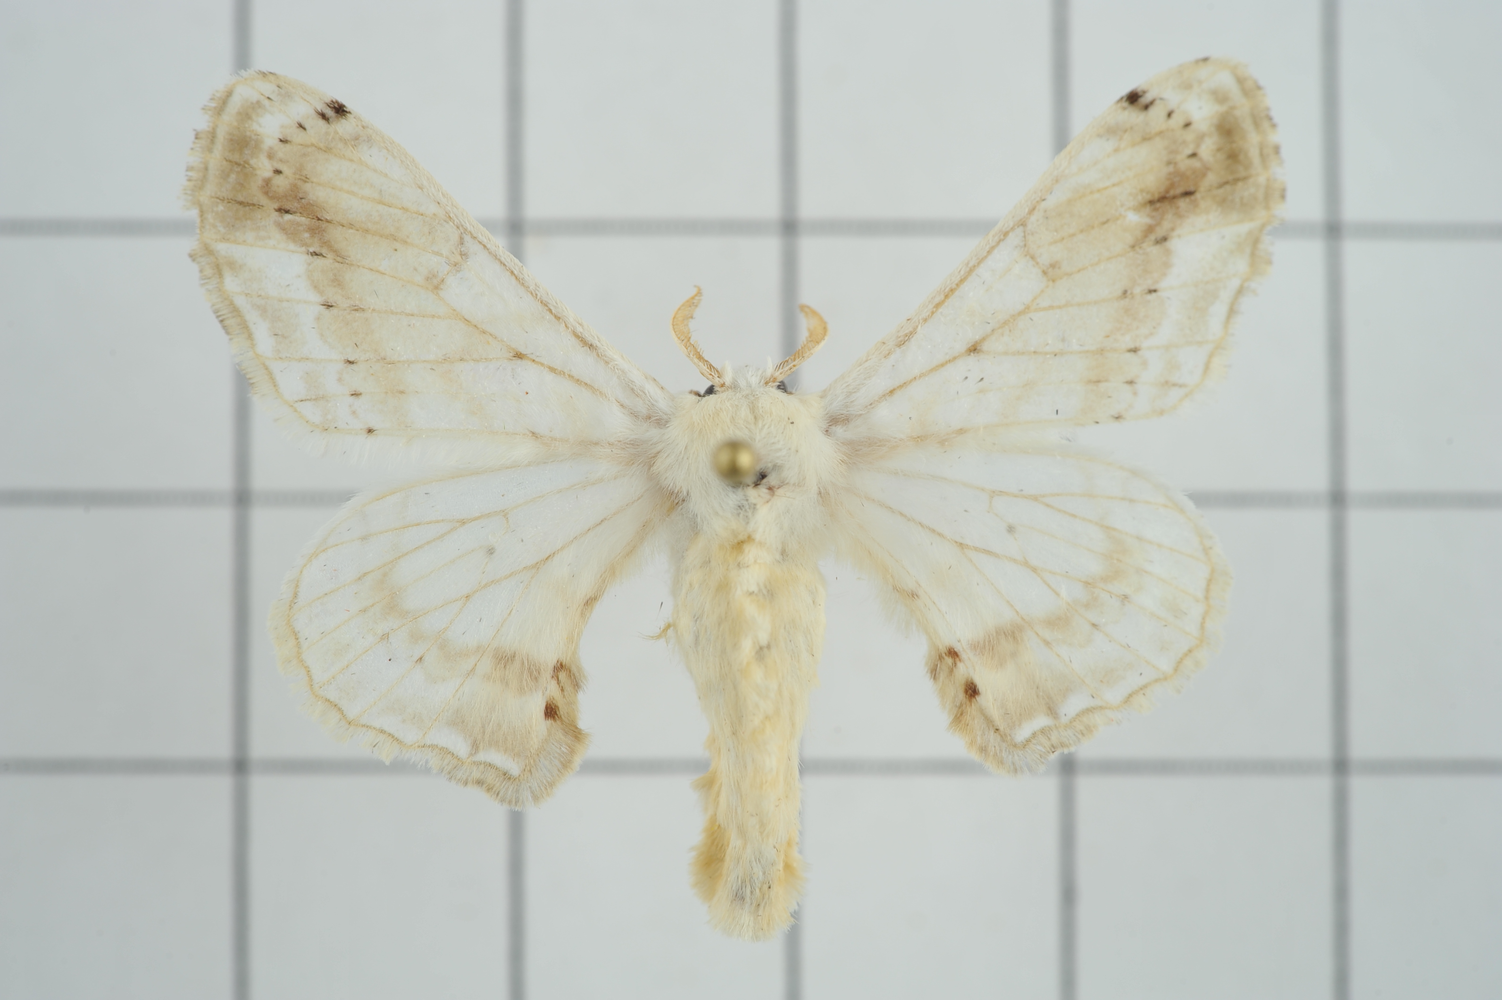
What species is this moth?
Ernolatia moorei
